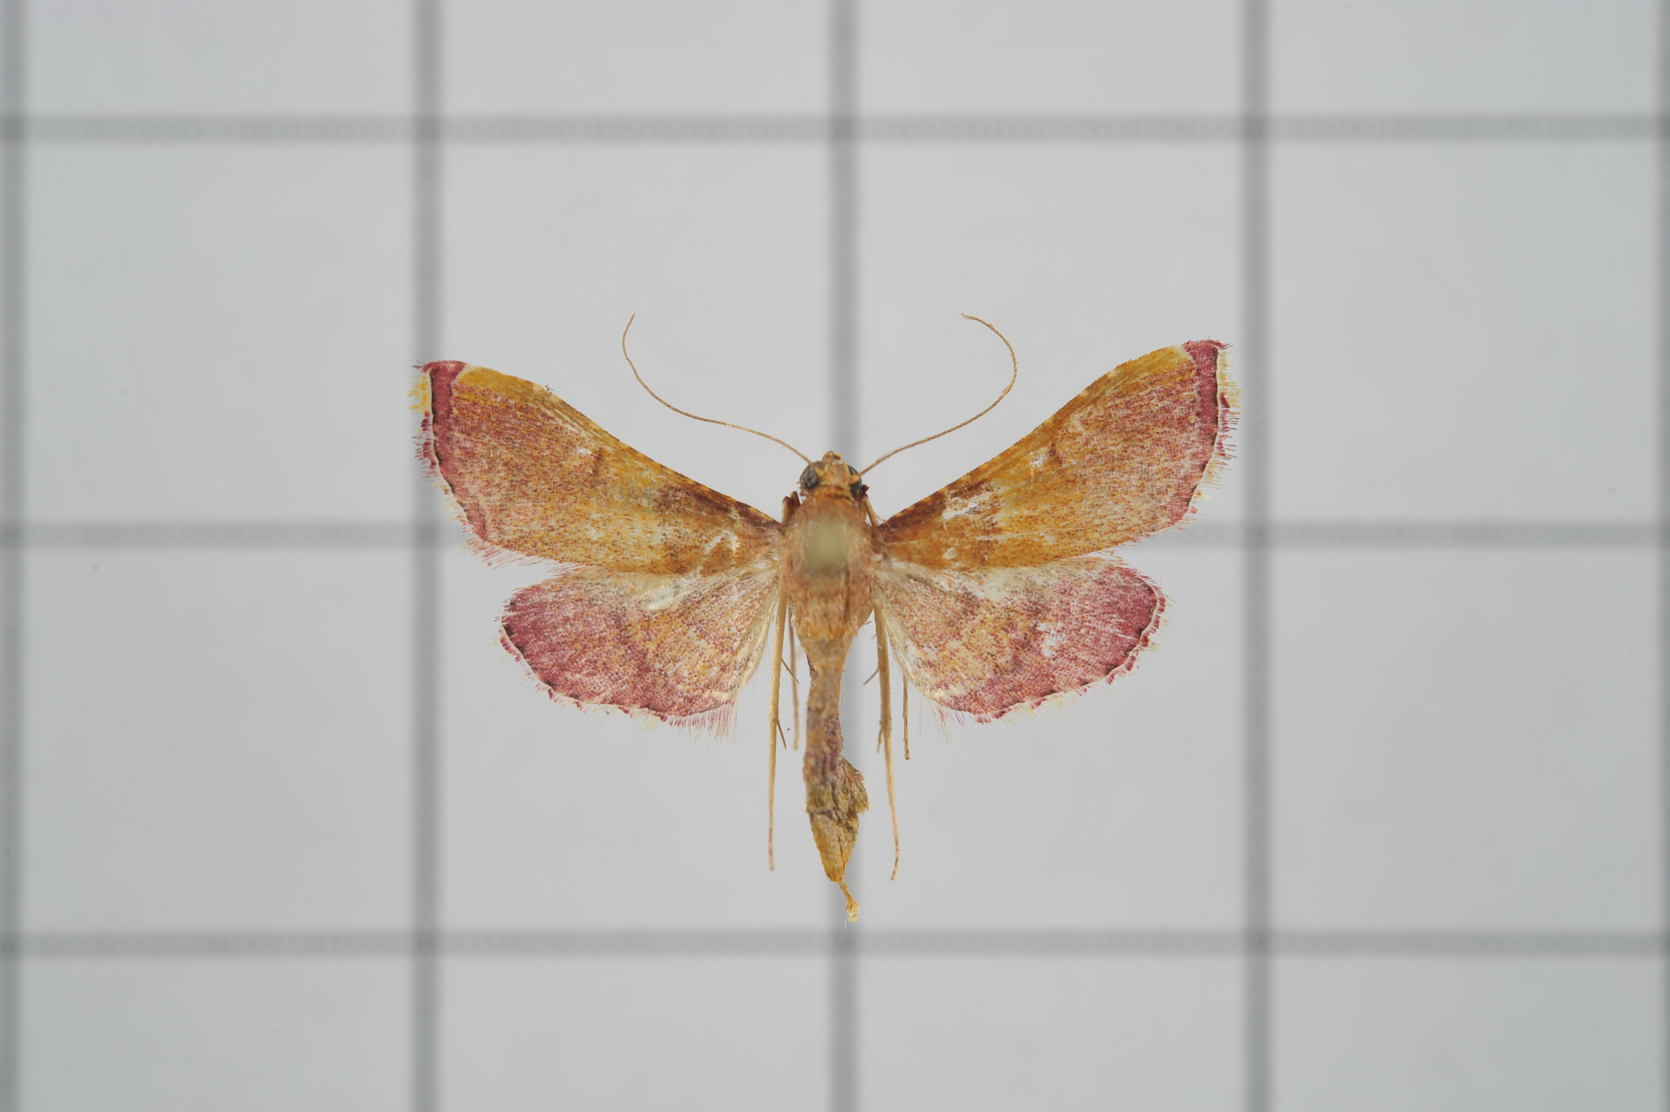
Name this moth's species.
Endotricha mesenterialis
